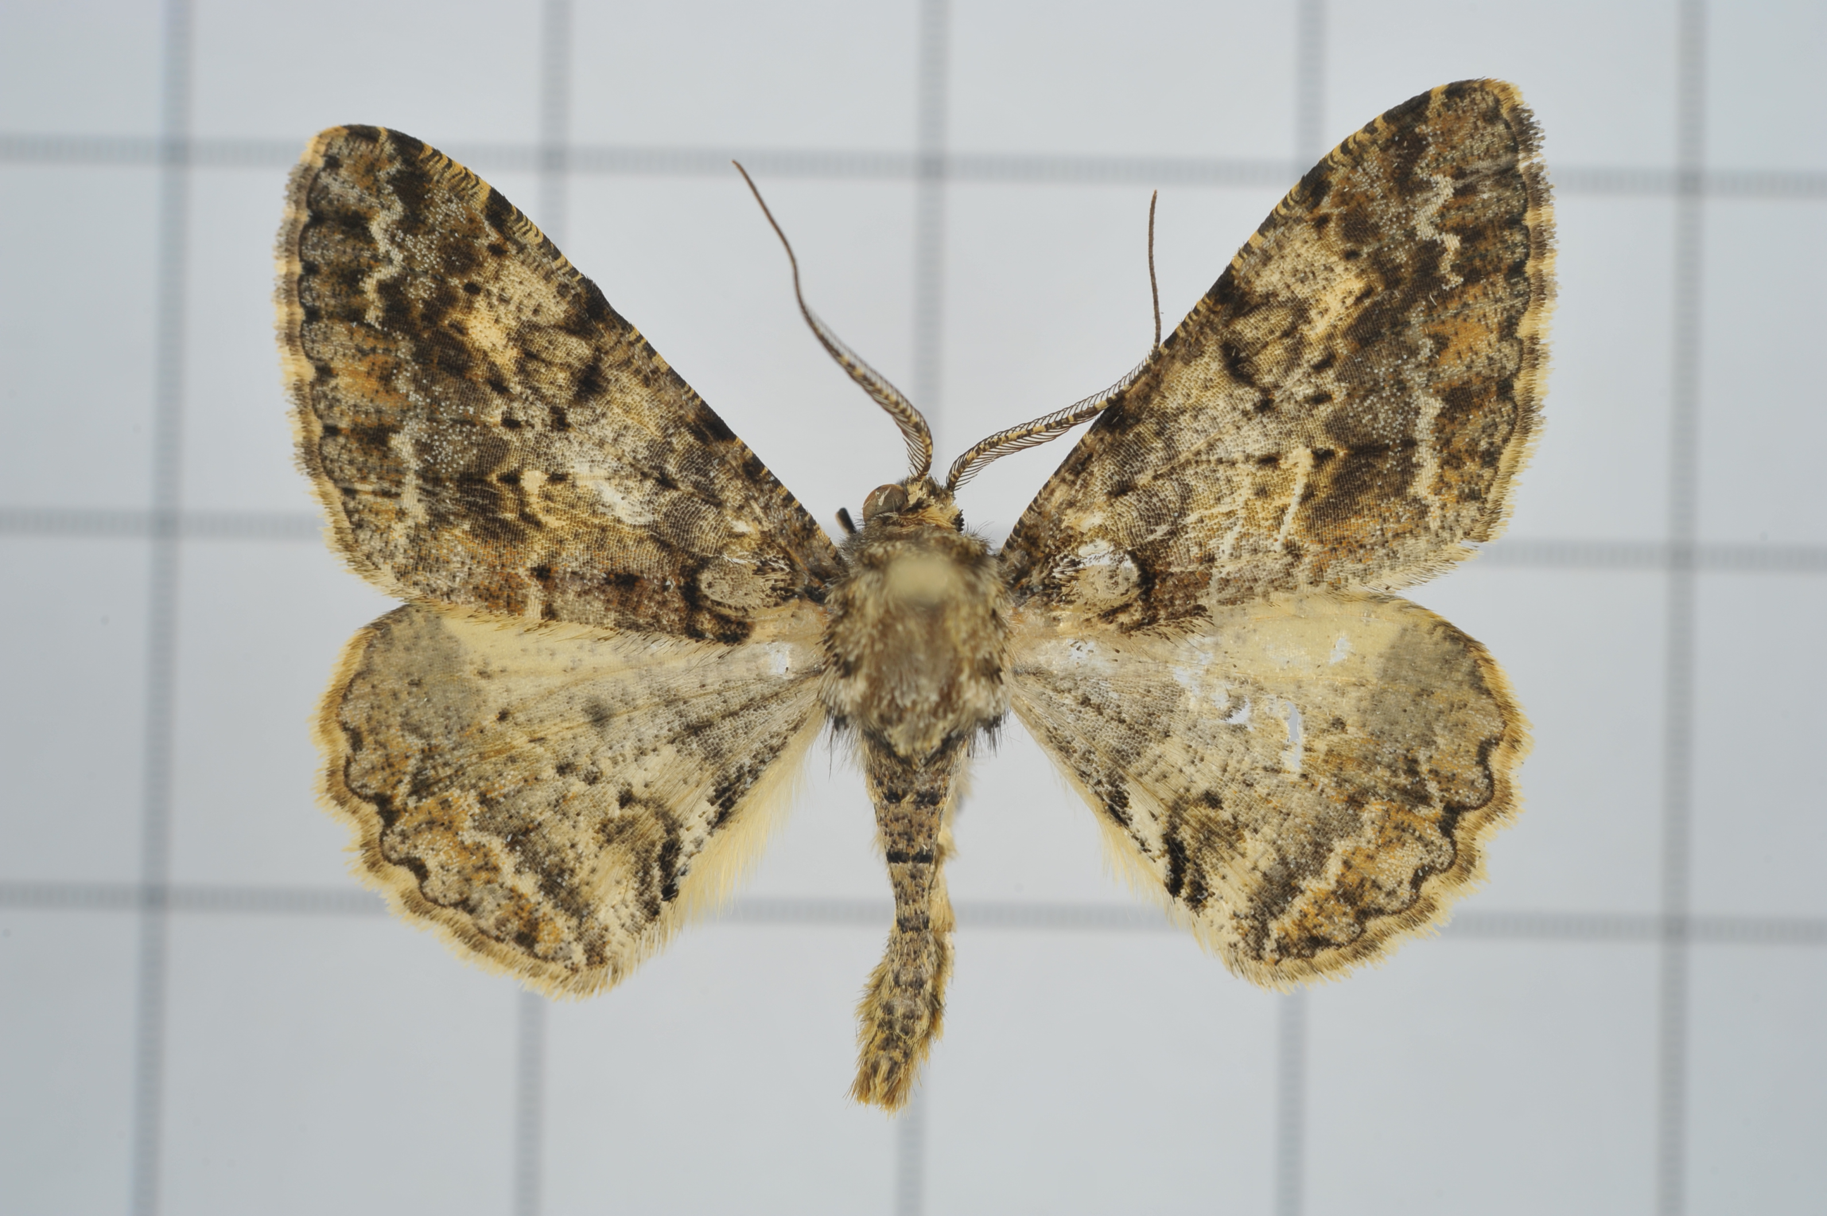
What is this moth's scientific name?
Alcis taiwanovariegata
